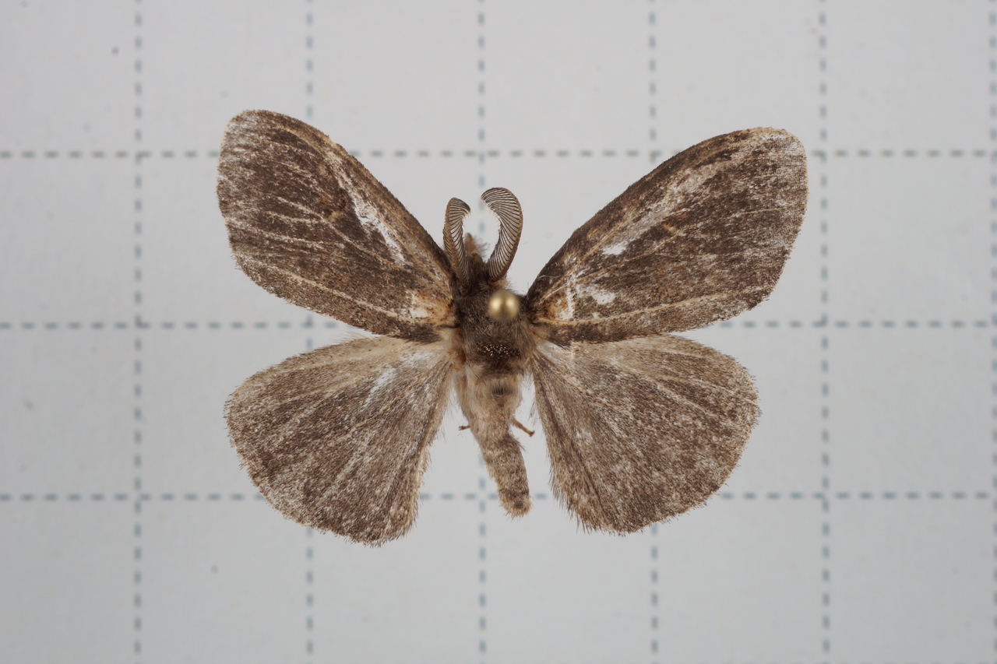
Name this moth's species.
Olene dudgeoni
